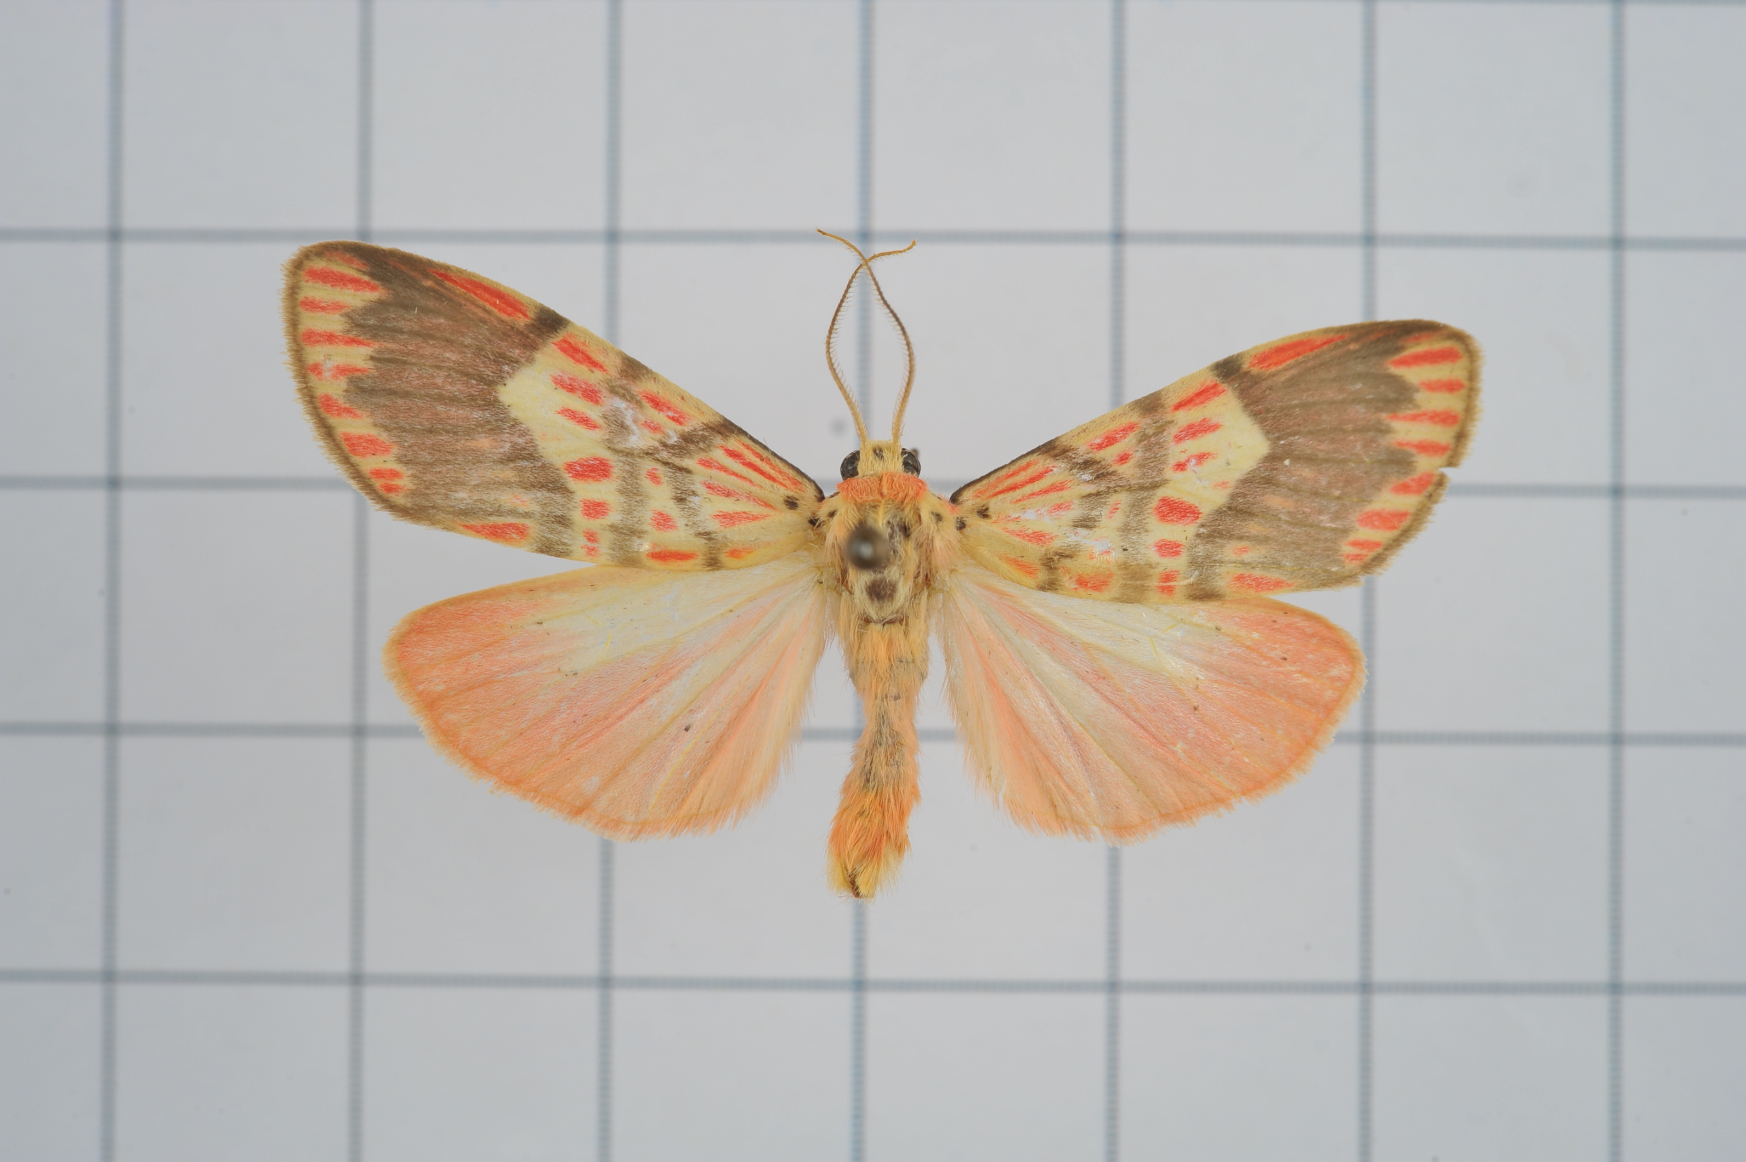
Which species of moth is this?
Barsine fuscozonata
